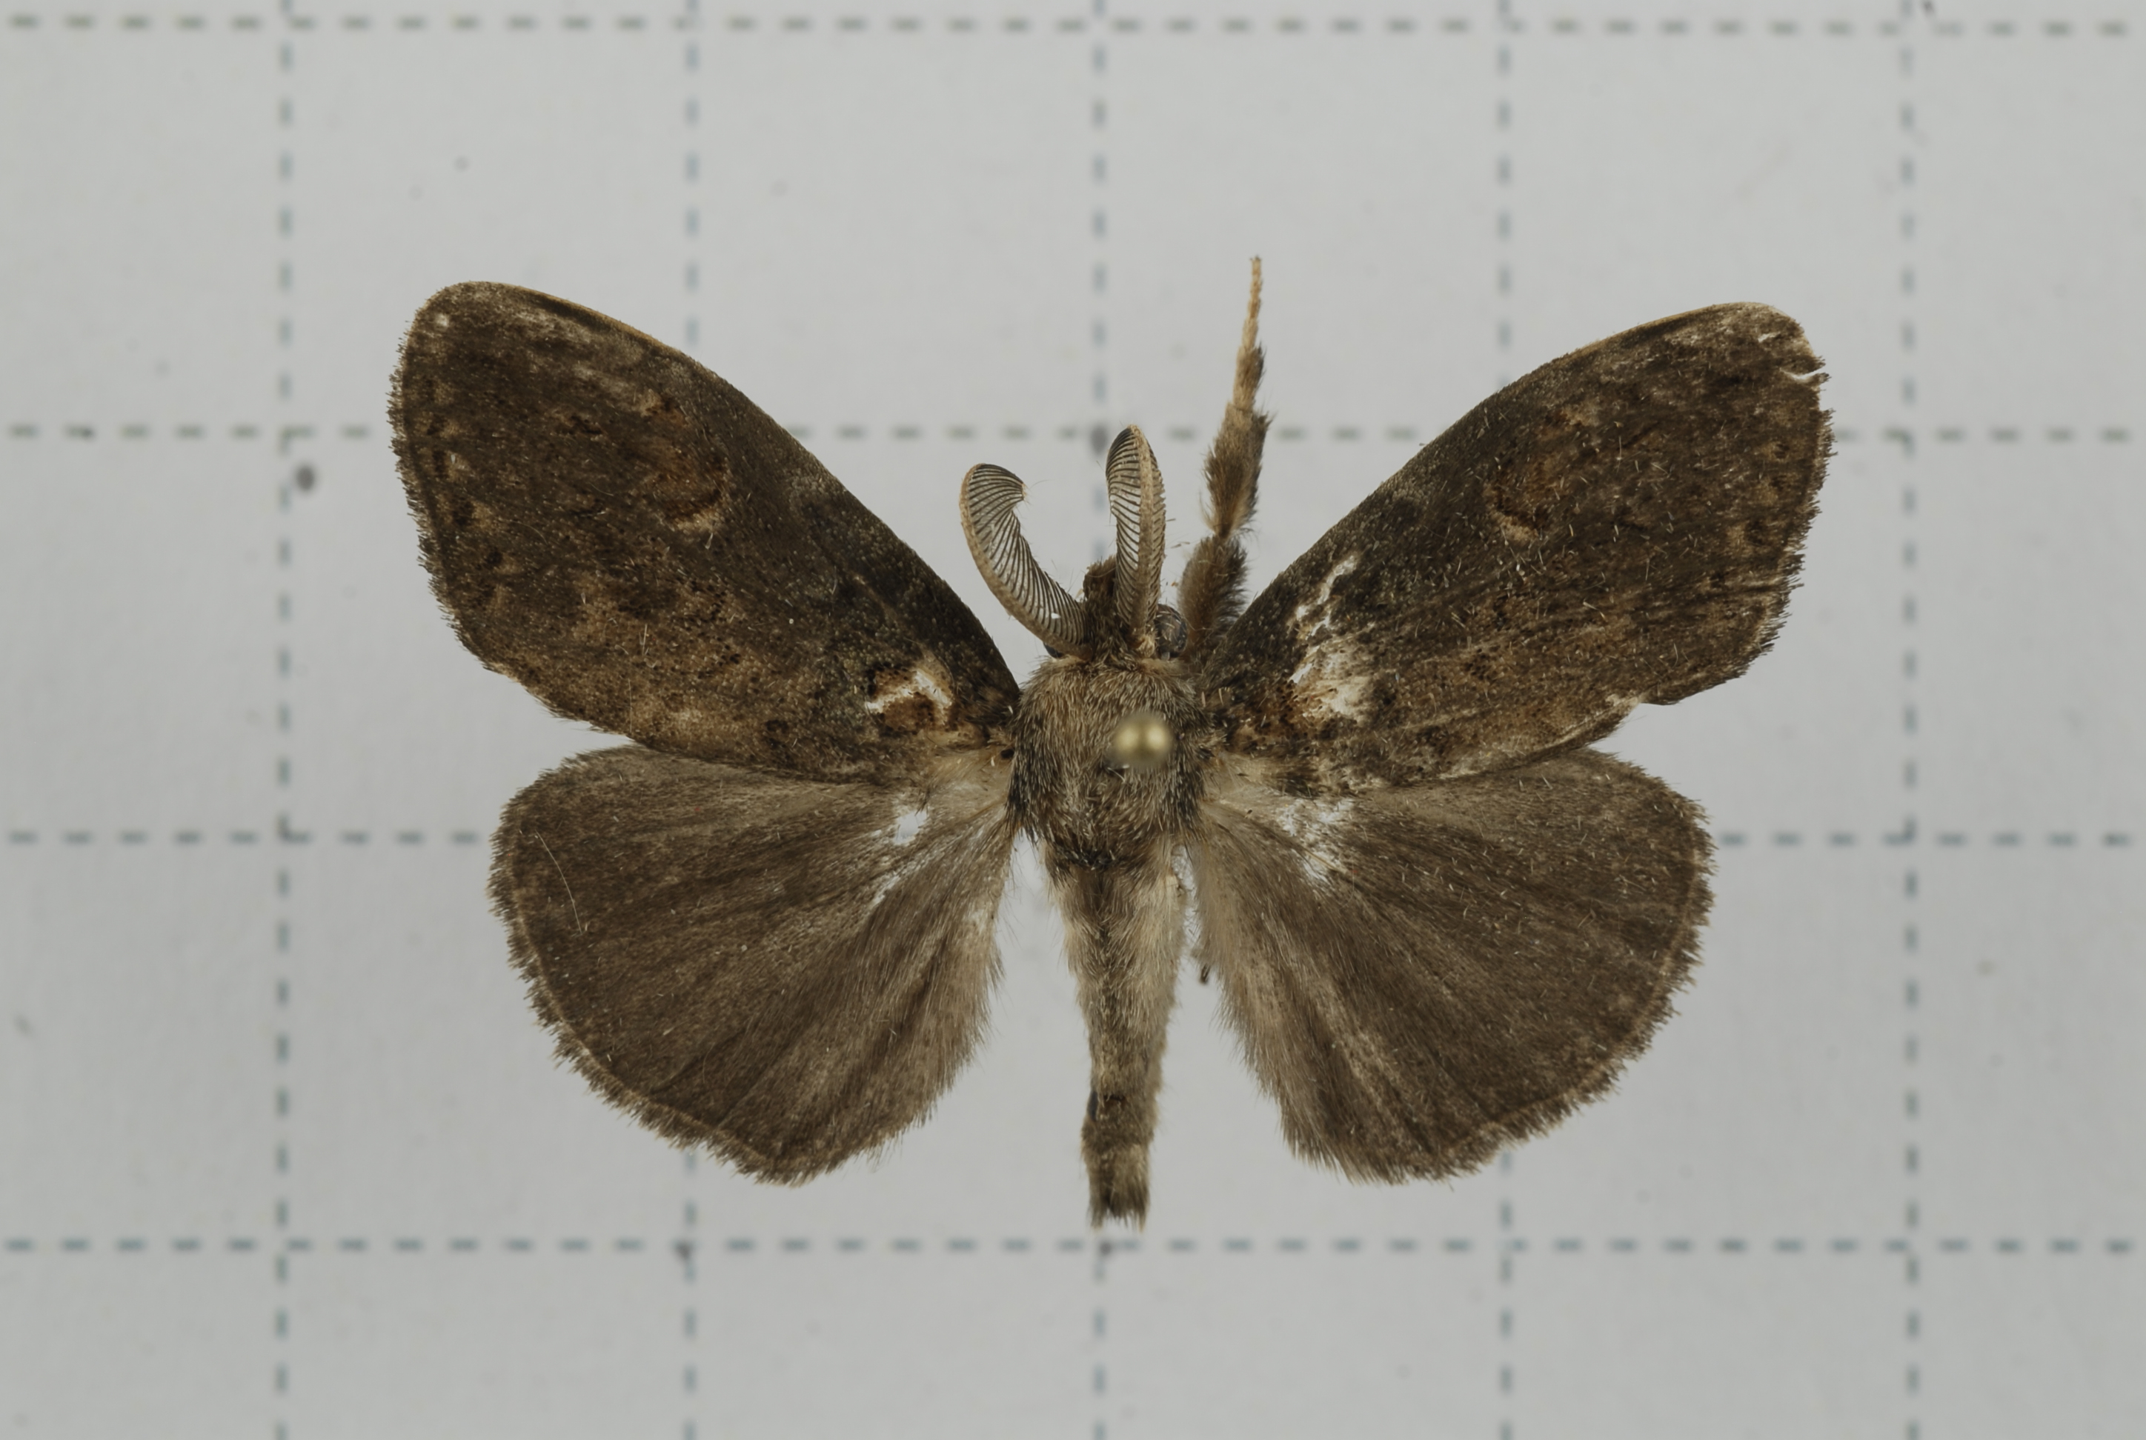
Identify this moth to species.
Olene dudgeoni
